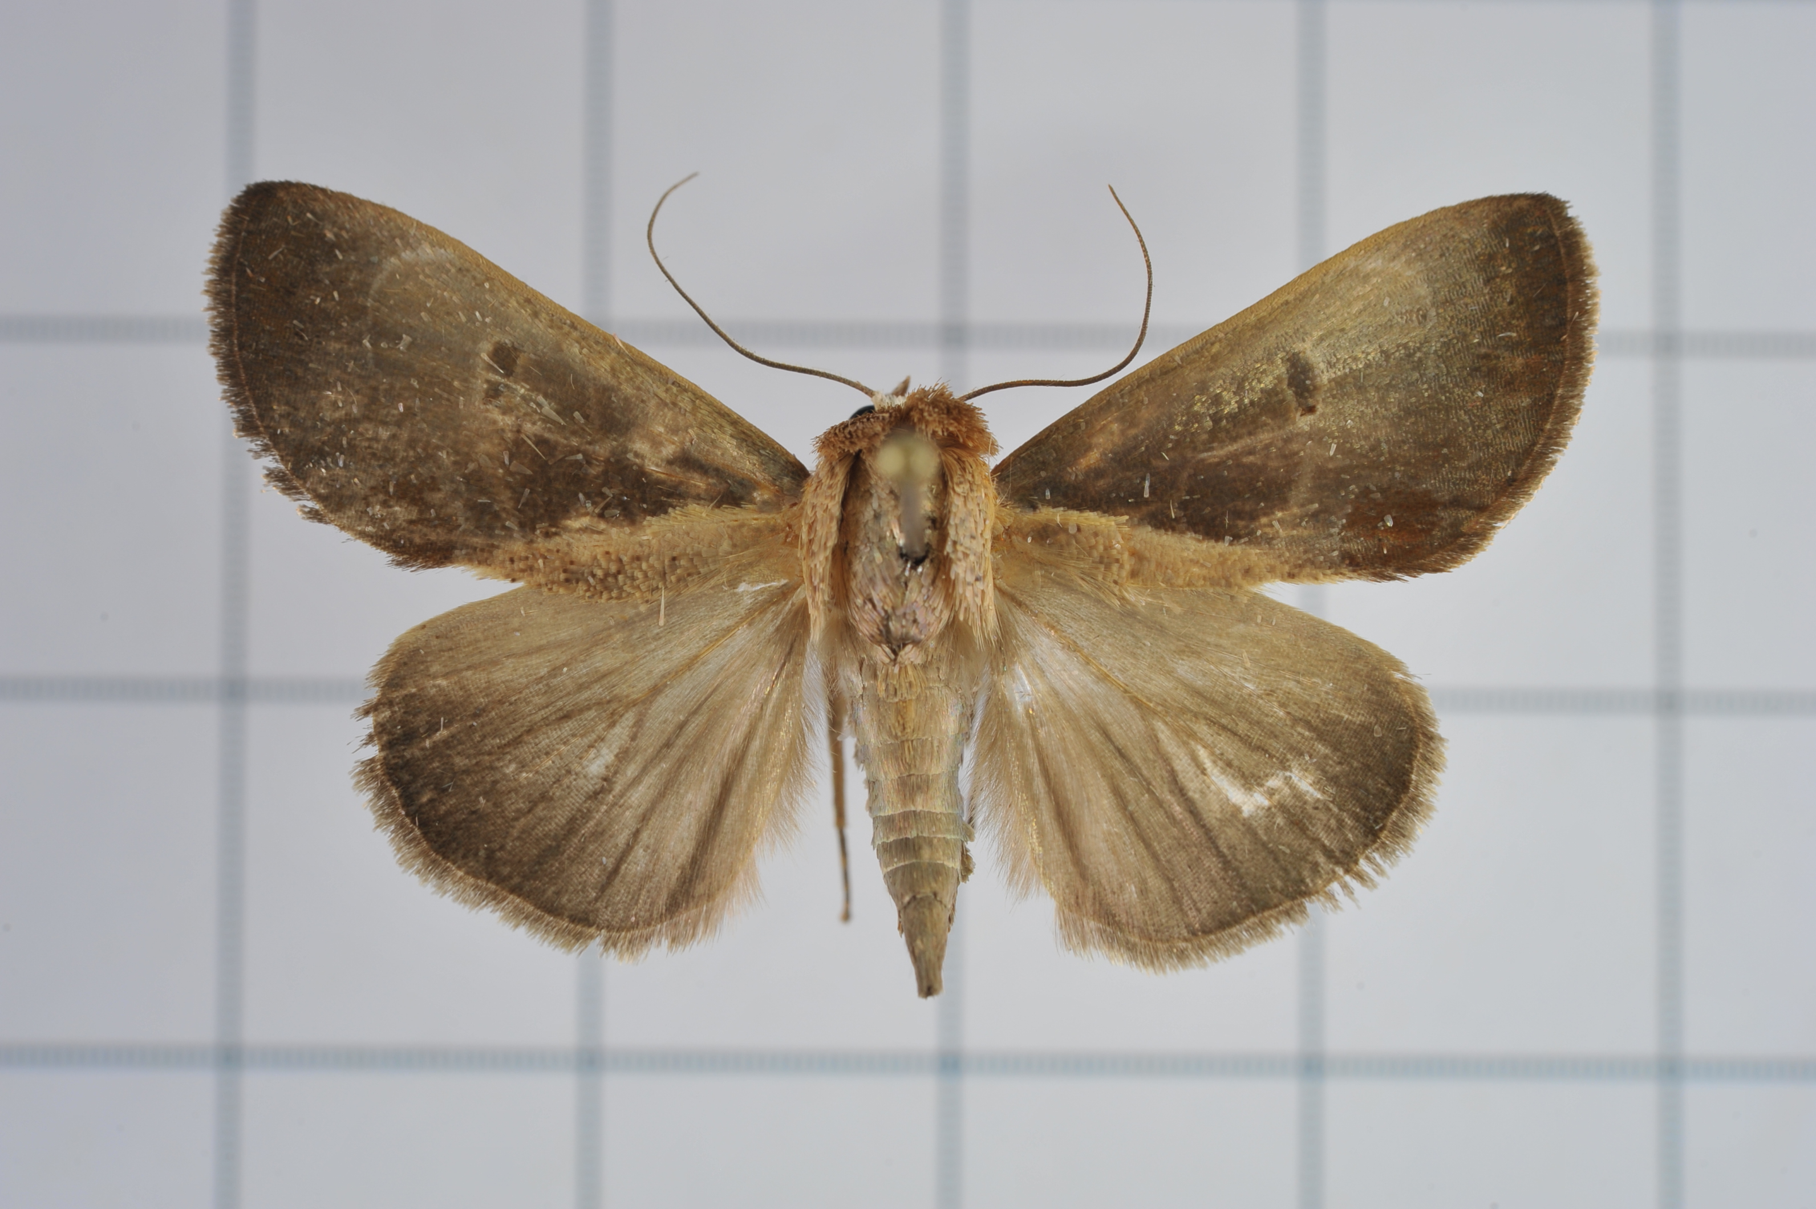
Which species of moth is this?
Westermannia elliptica elliptica
